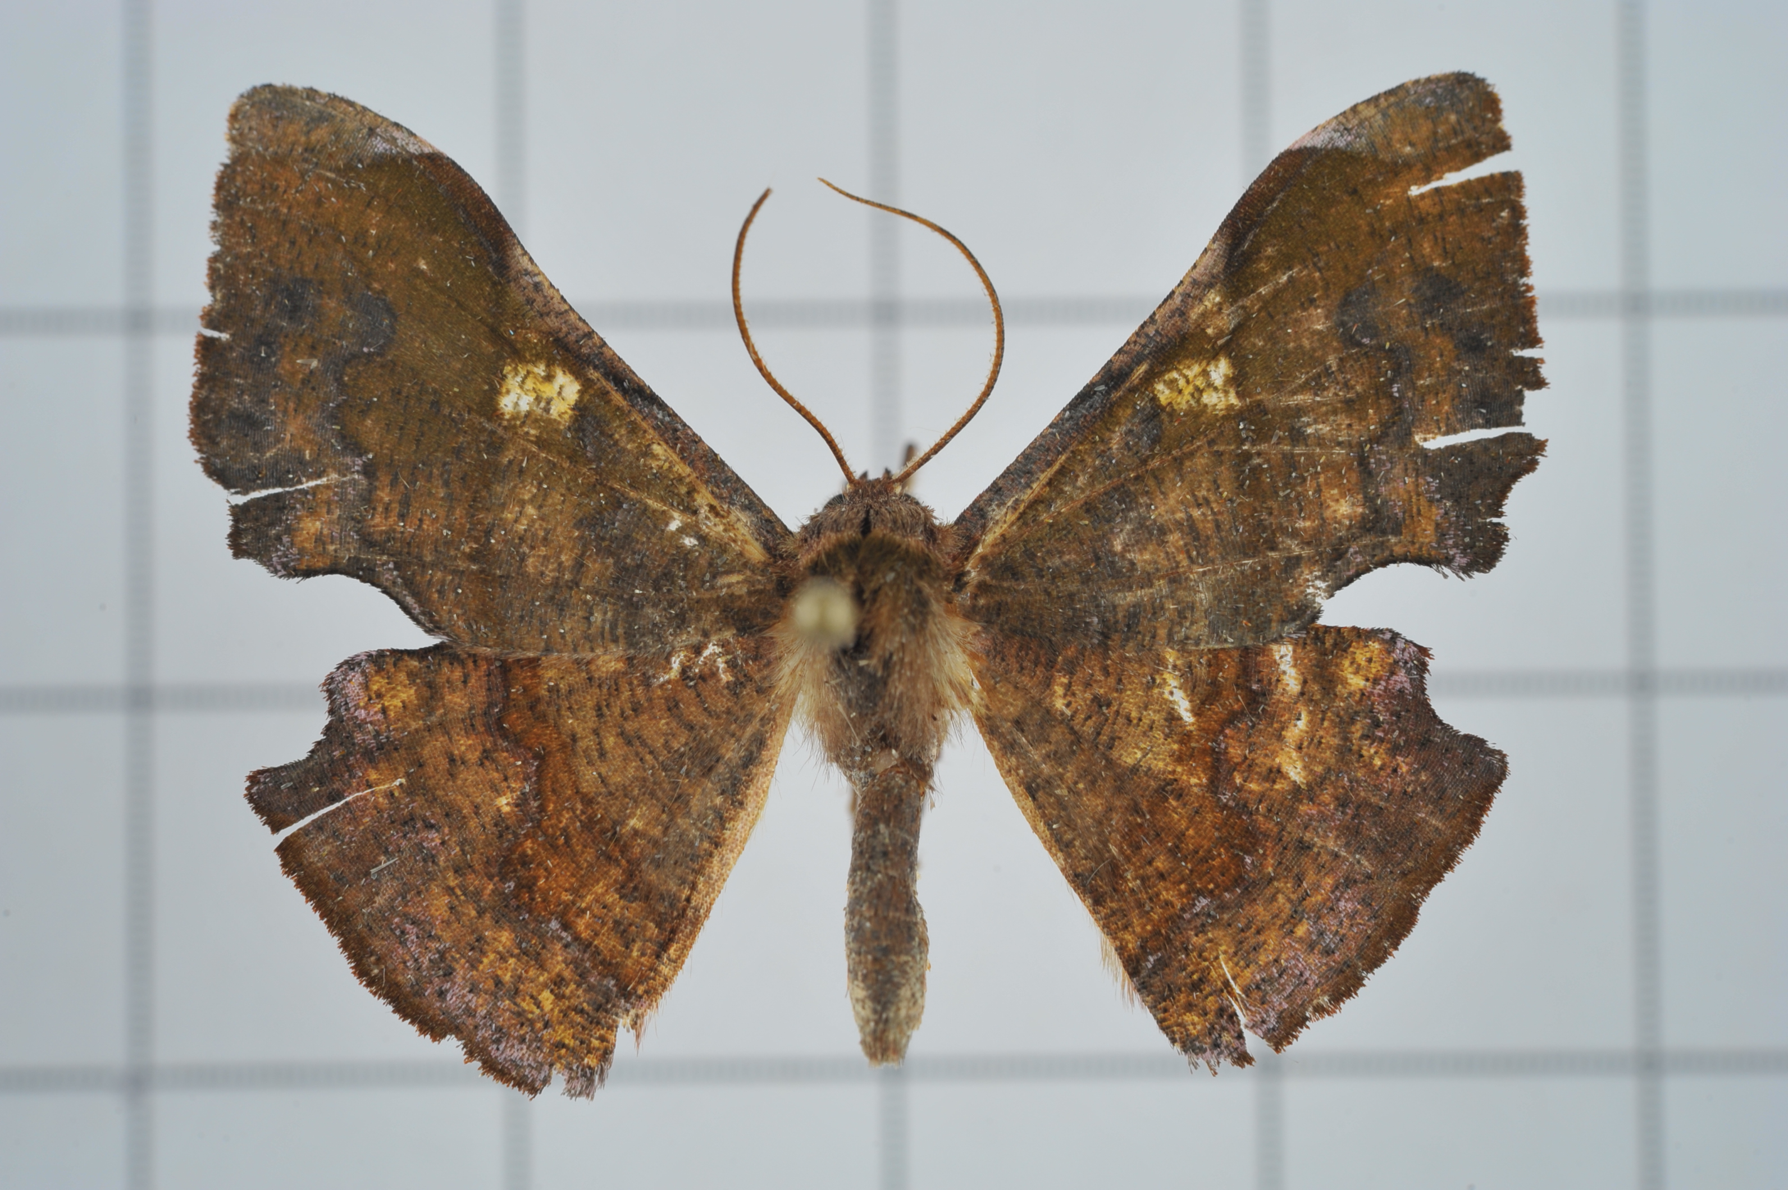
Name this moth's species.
Fascellina chromataria
